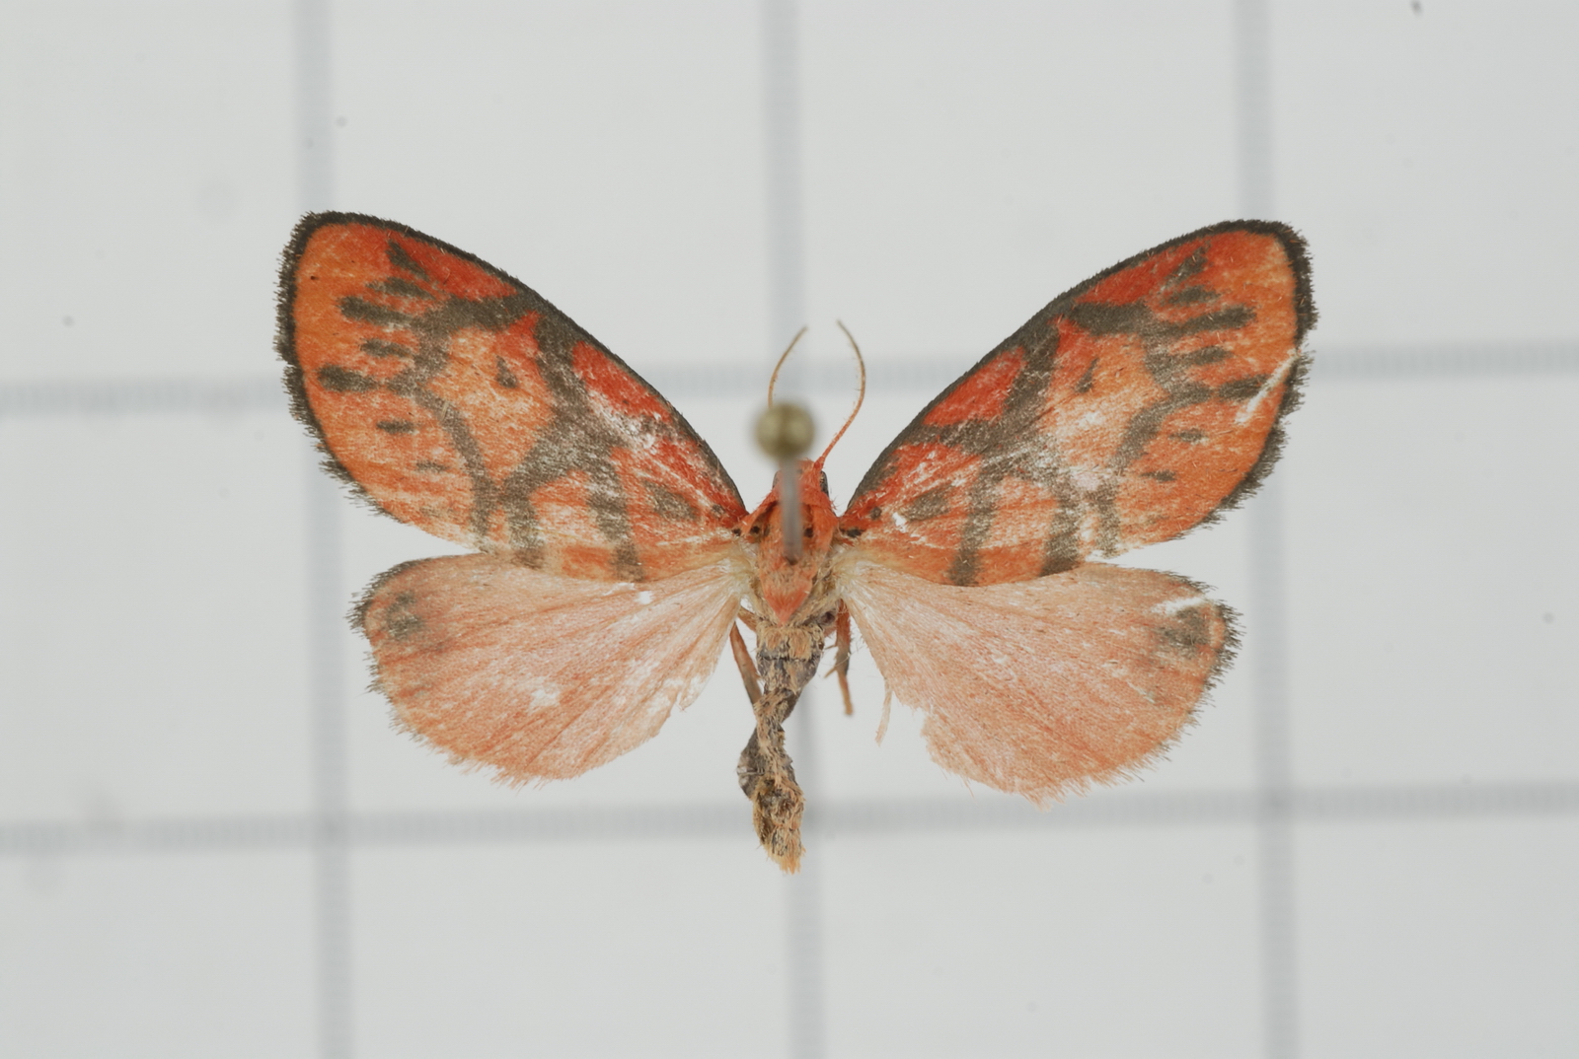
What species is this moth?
Conicornuta convexa
